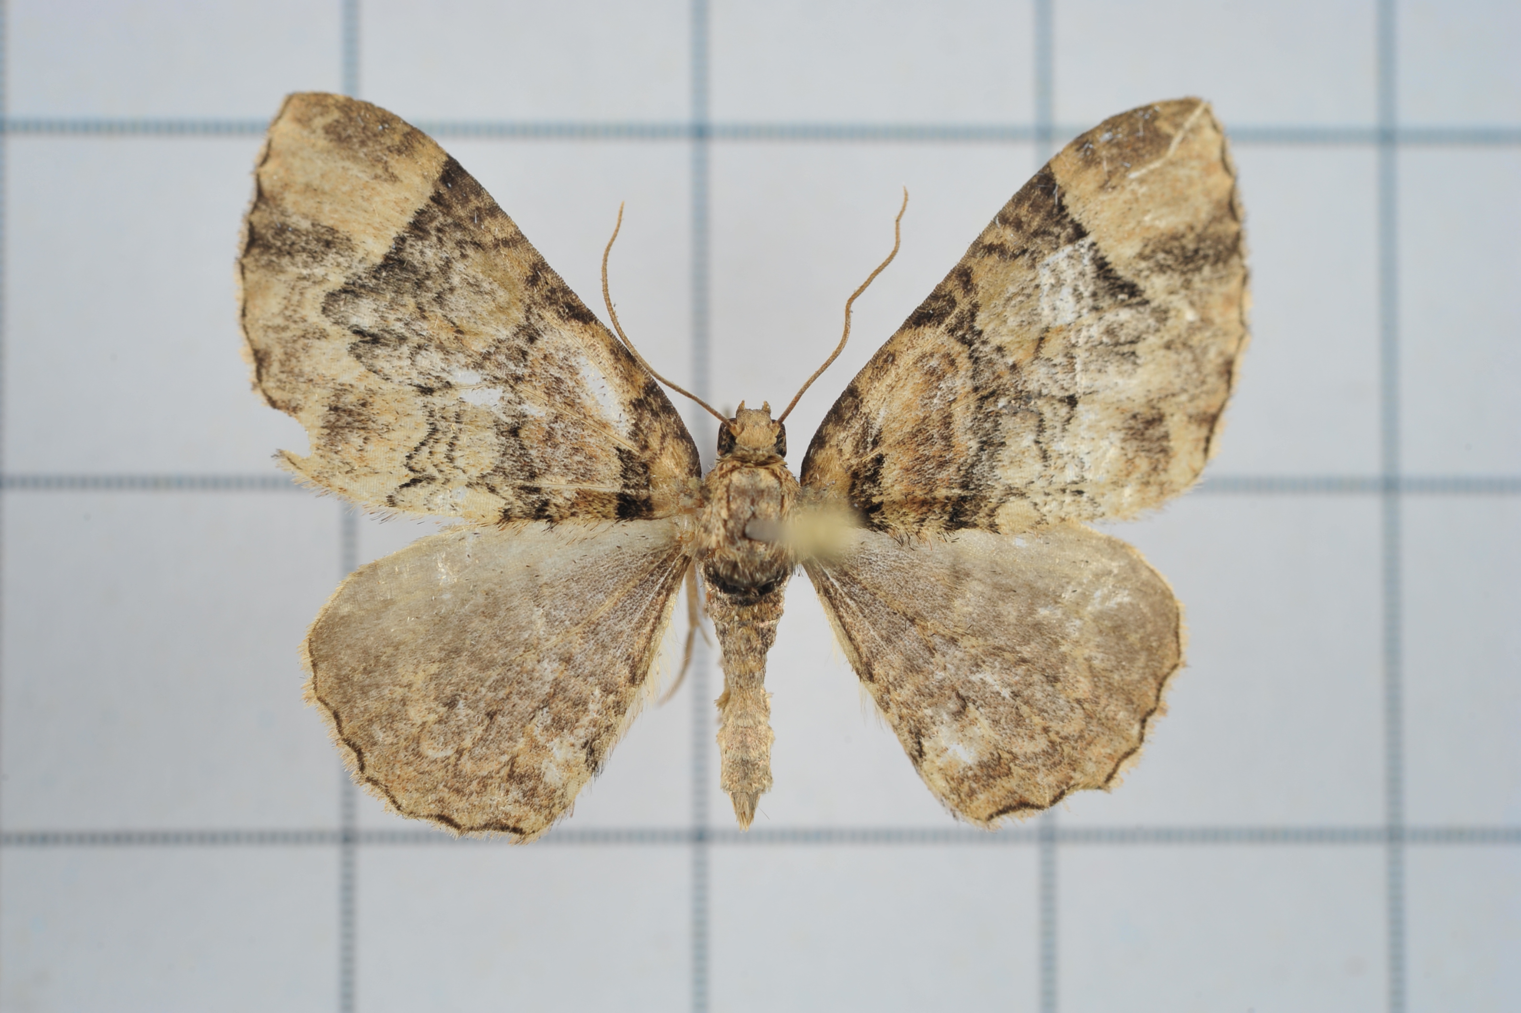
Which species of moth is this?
Catarhoe obscura obscura
